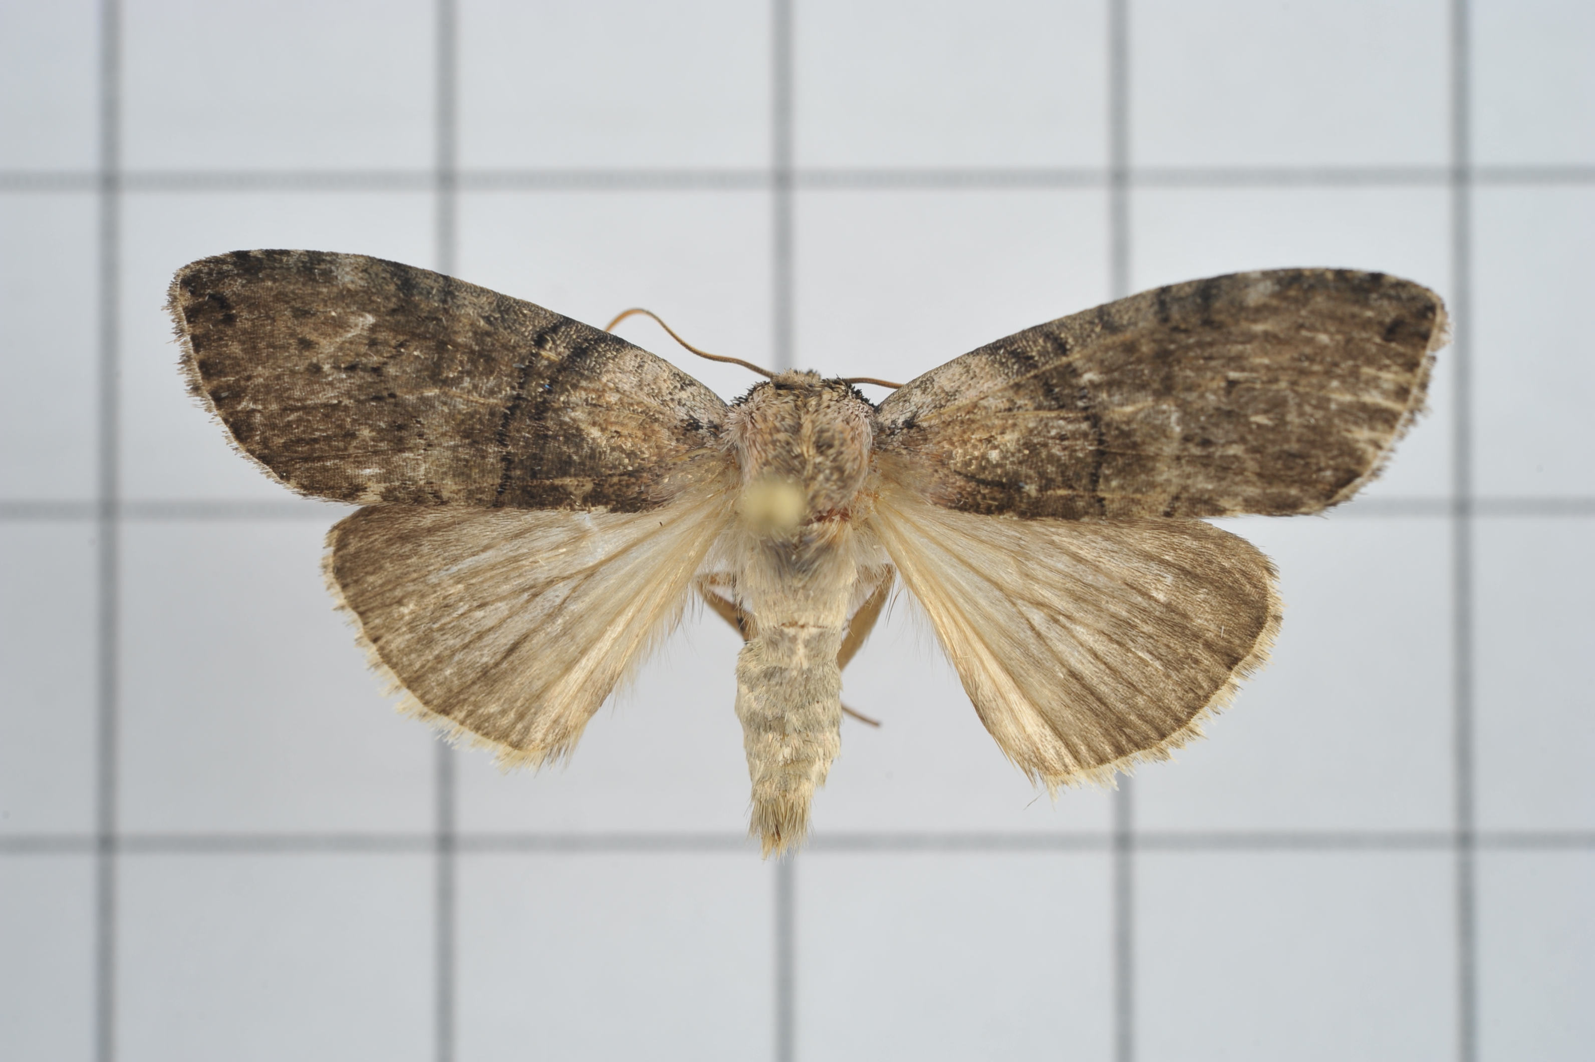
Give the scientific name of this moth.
Horipsestis aenea aenea
